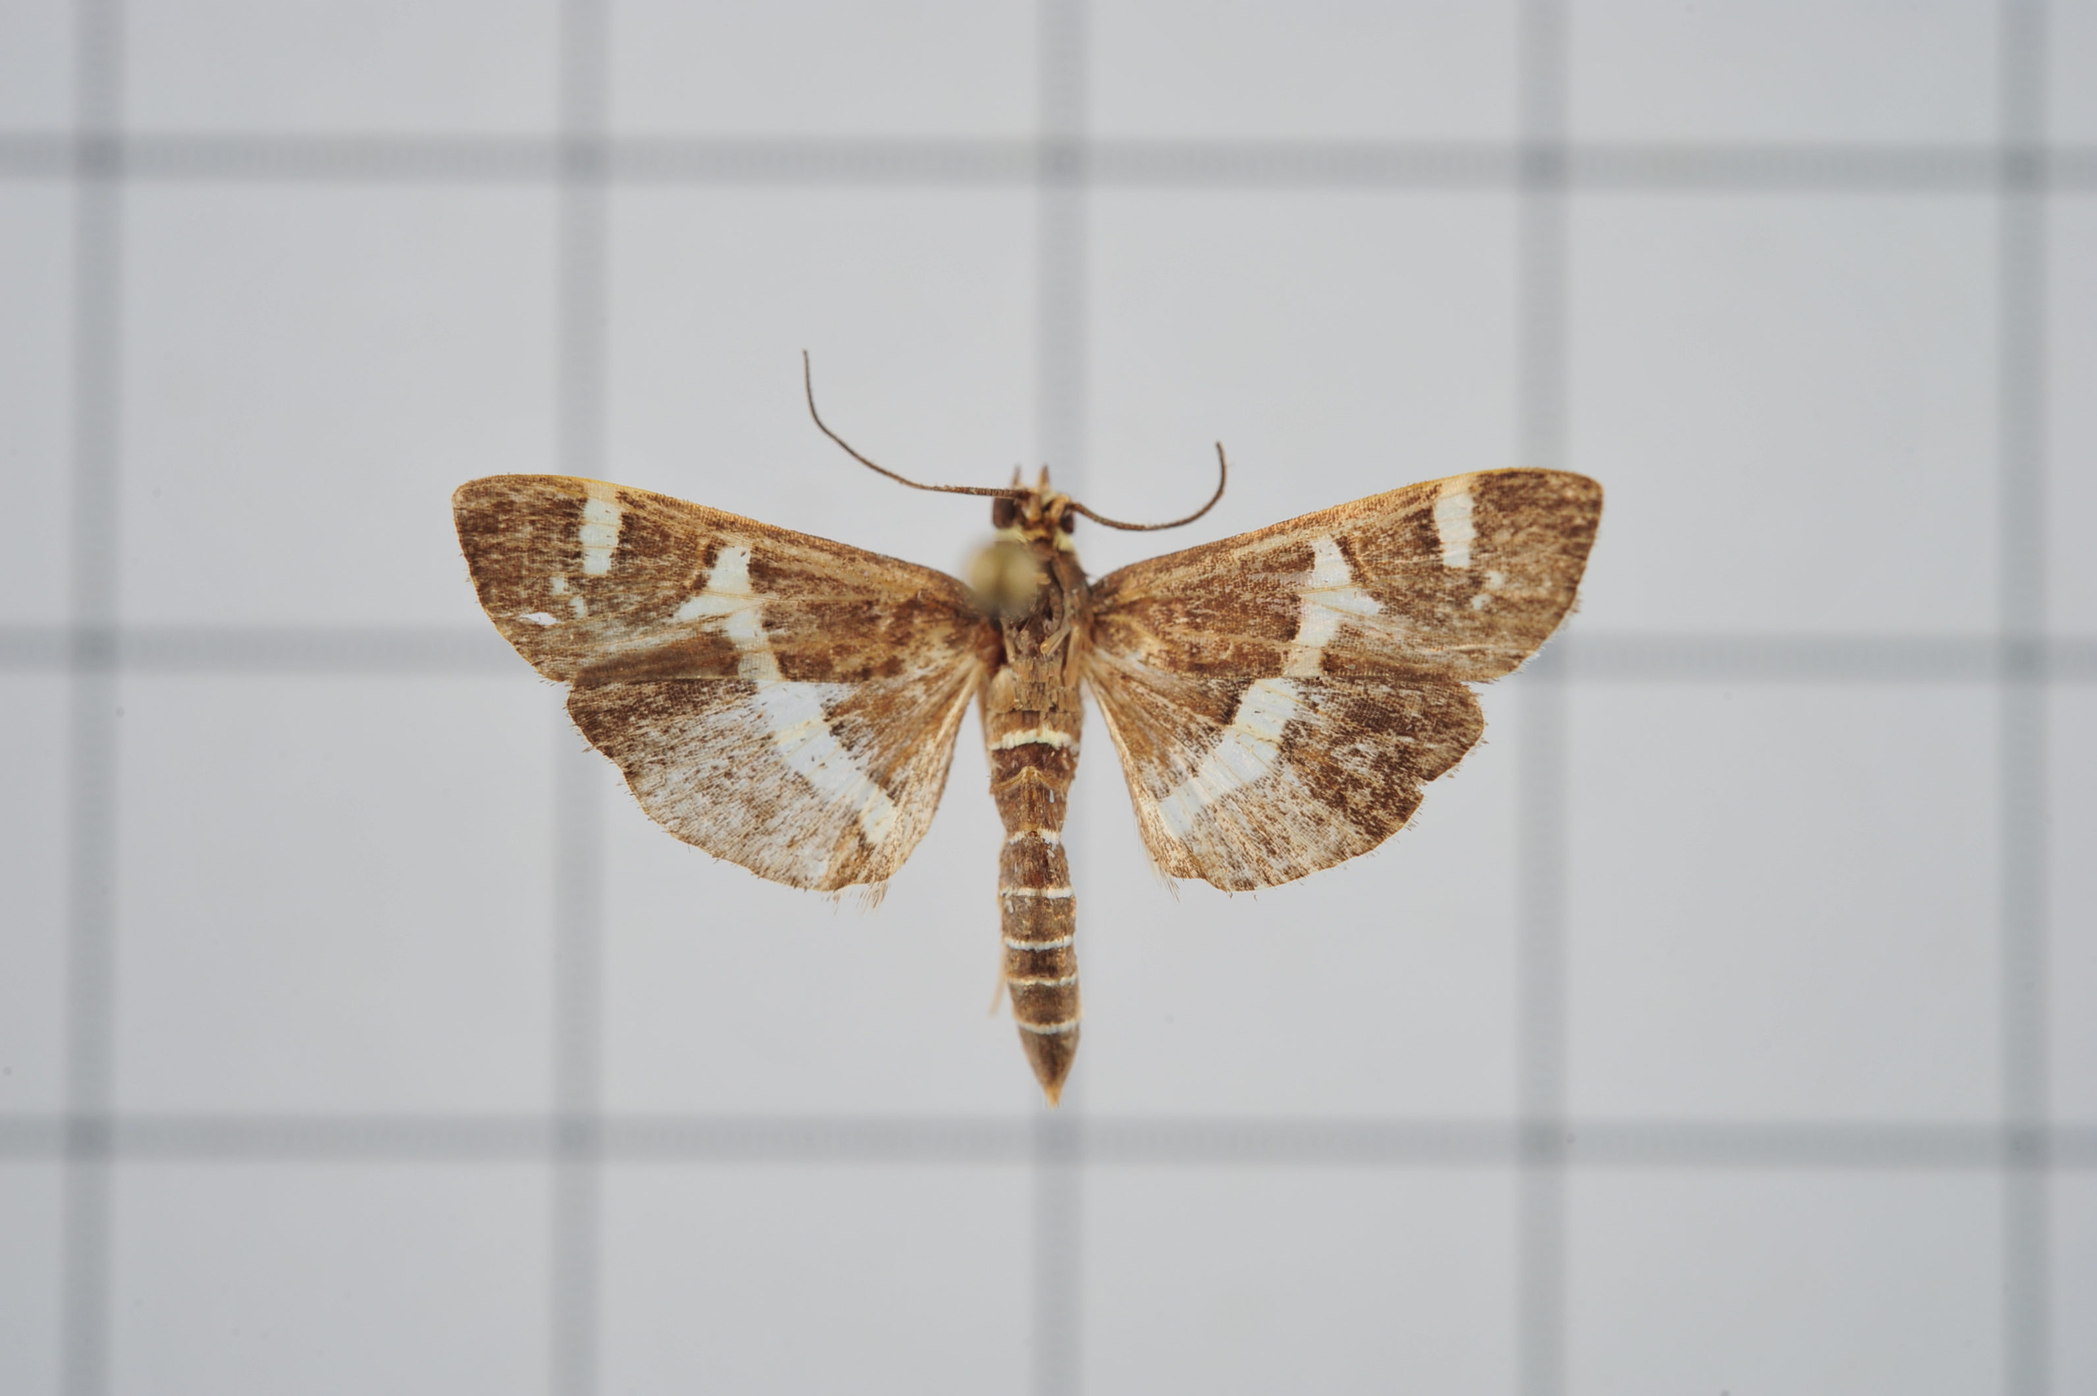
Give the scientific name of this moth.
Spoladea recurvalis
